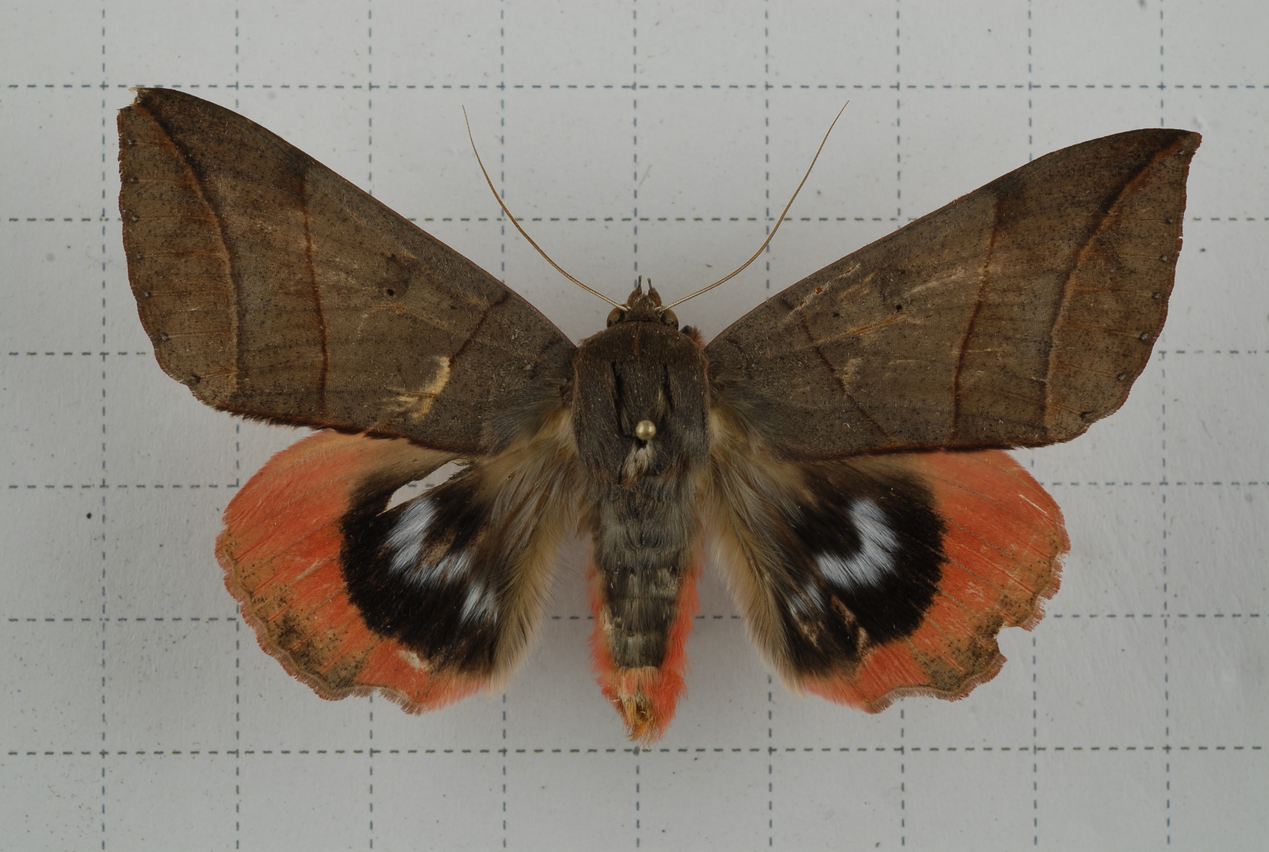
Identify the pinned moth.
Thyas juno
